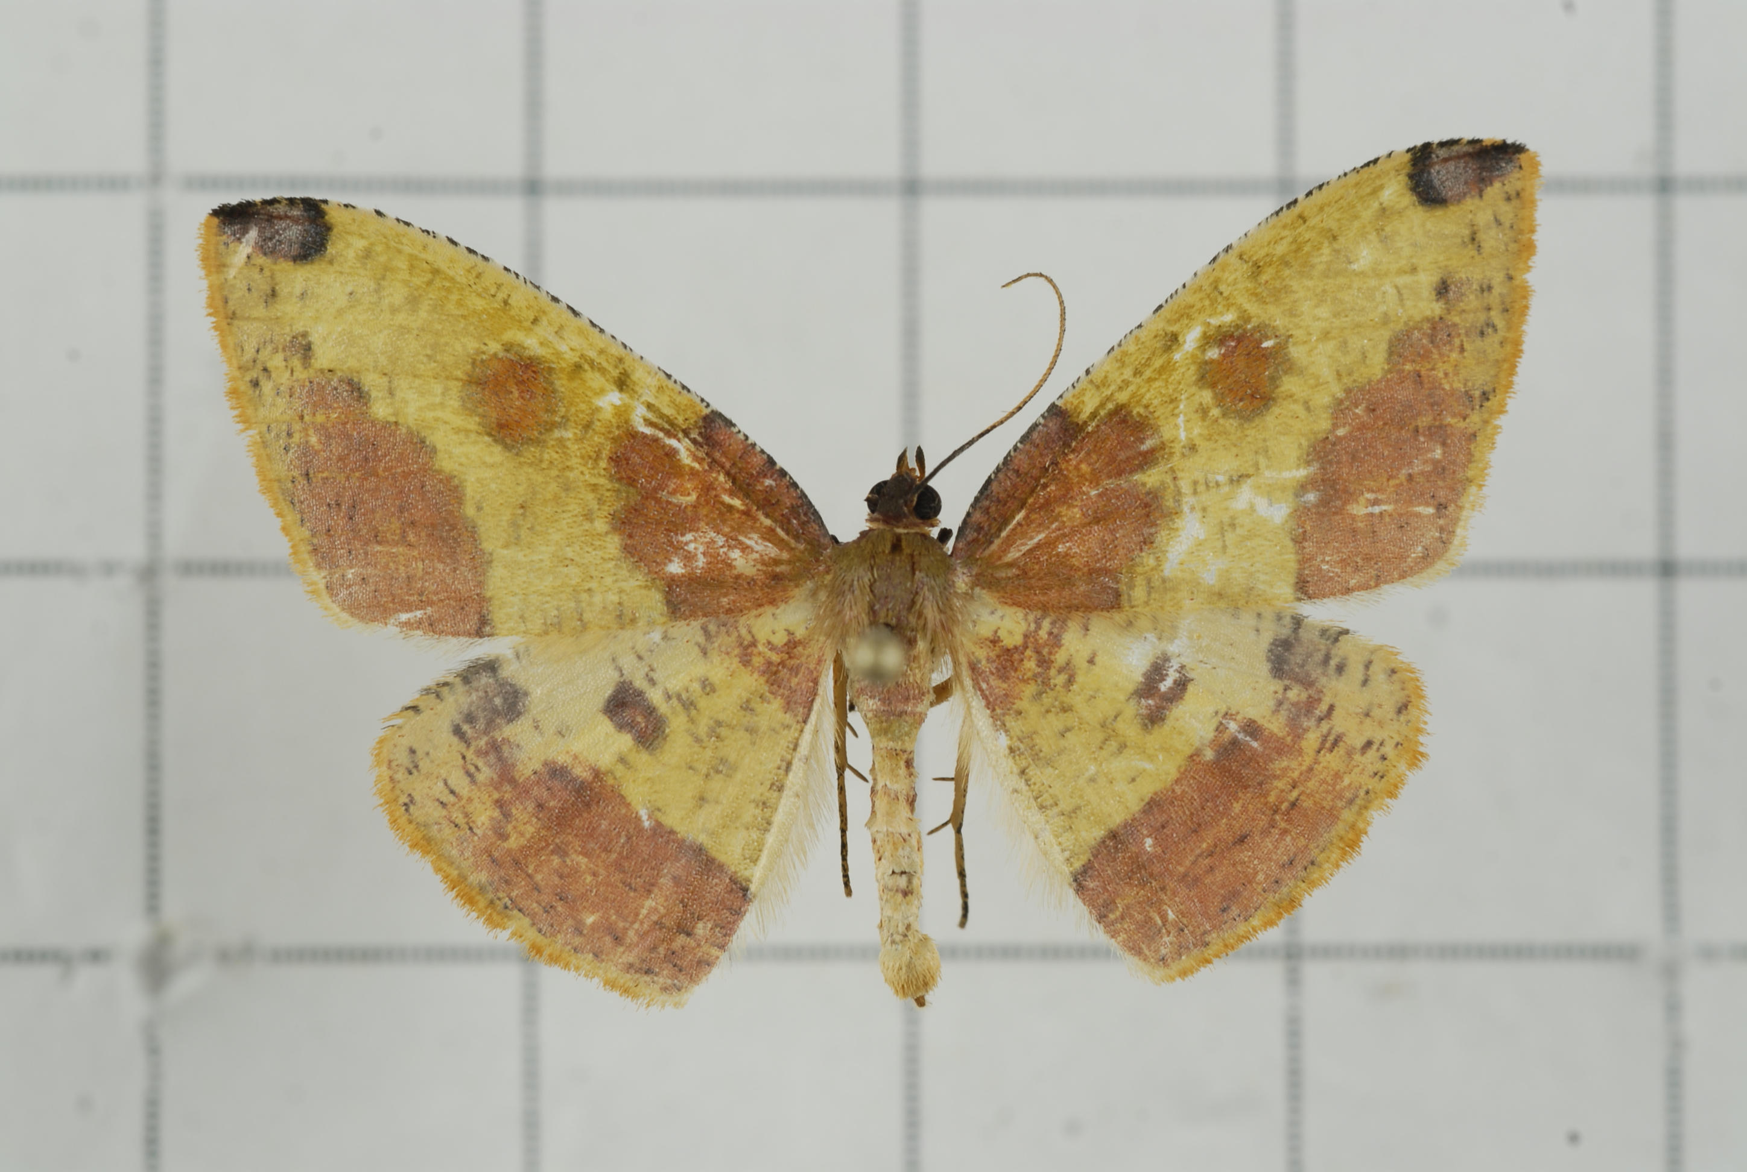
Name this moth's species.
Heterolocha coccinea
